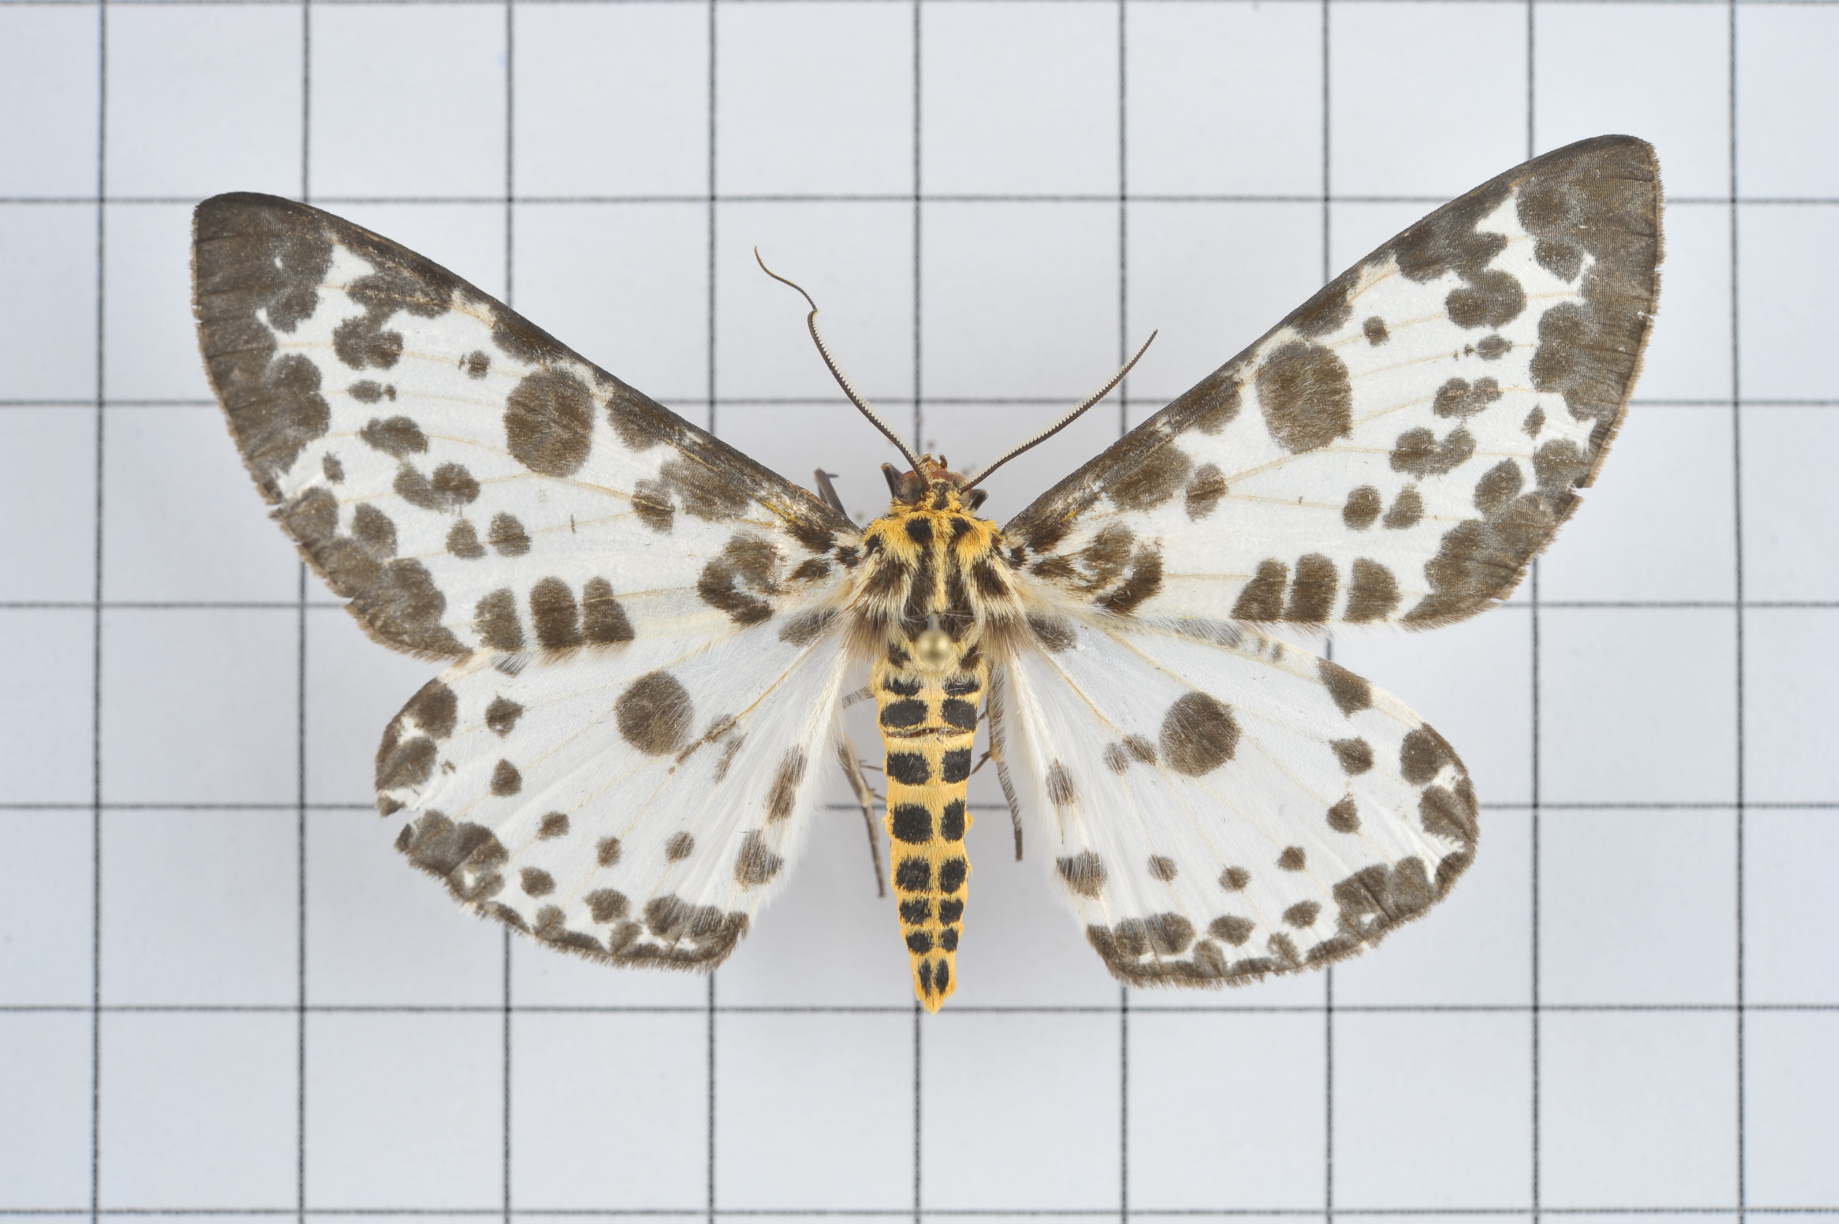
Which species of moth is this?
Parapercnia giraffata
